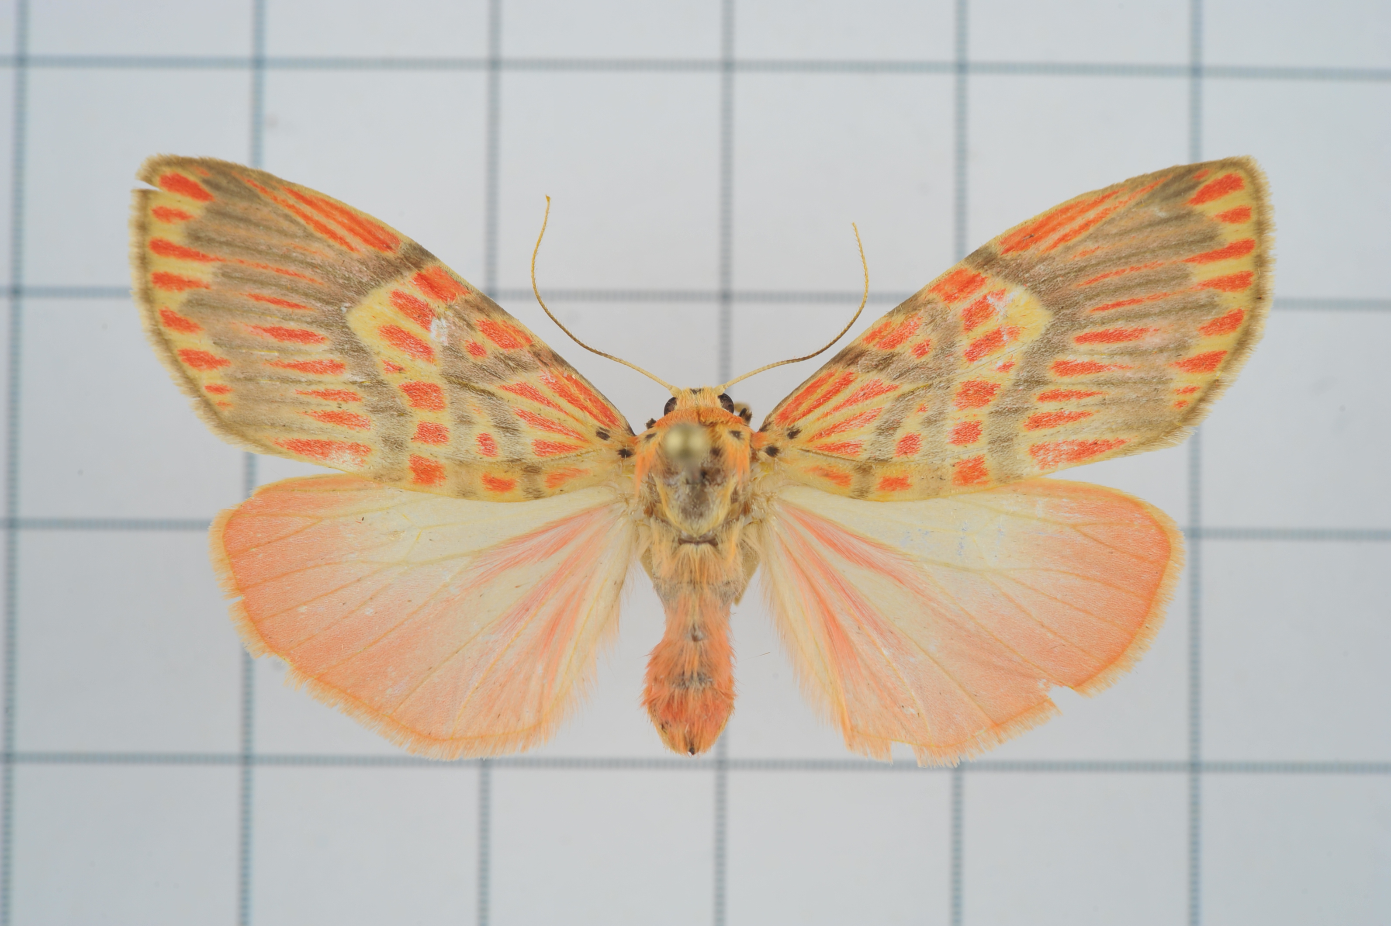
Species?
Barsine fuscozonata
